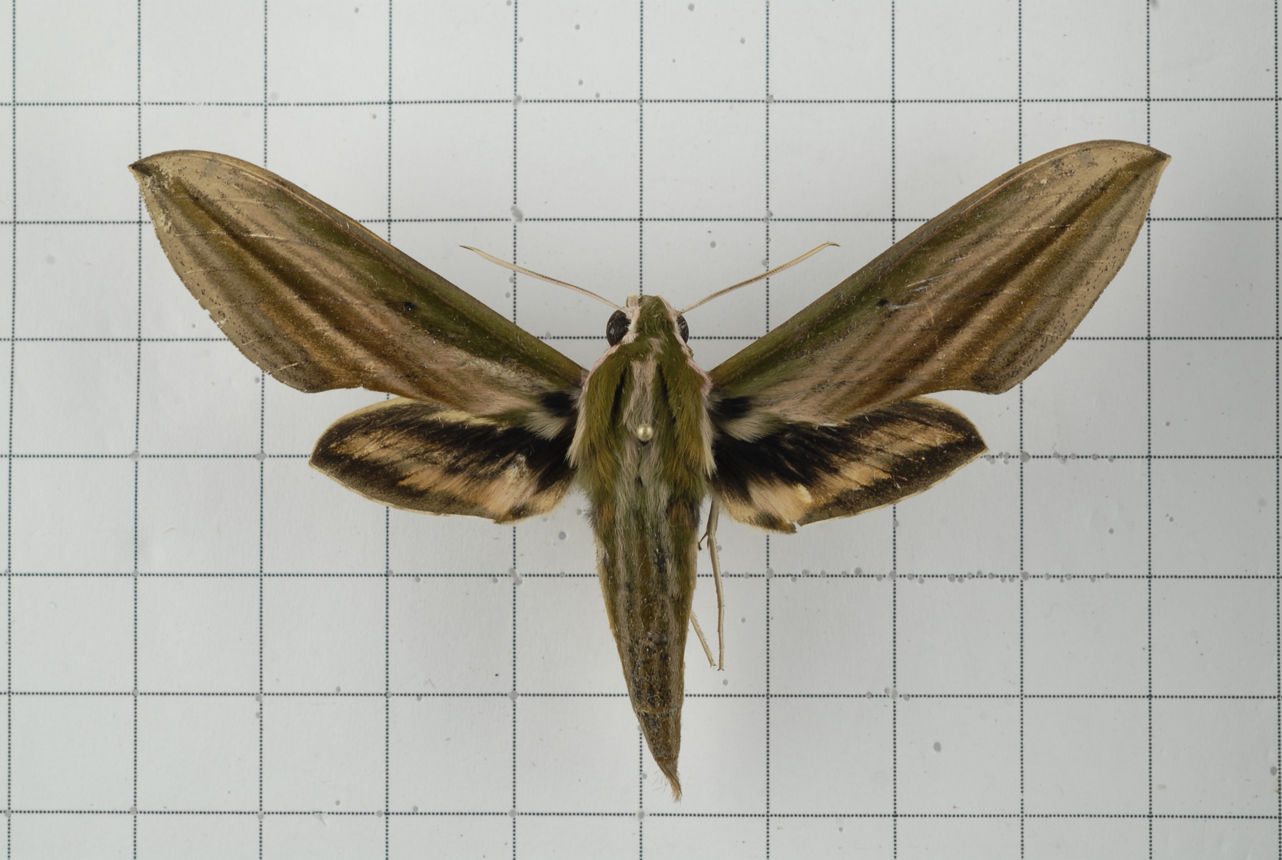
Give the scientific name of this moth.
Cechetra lineosa
